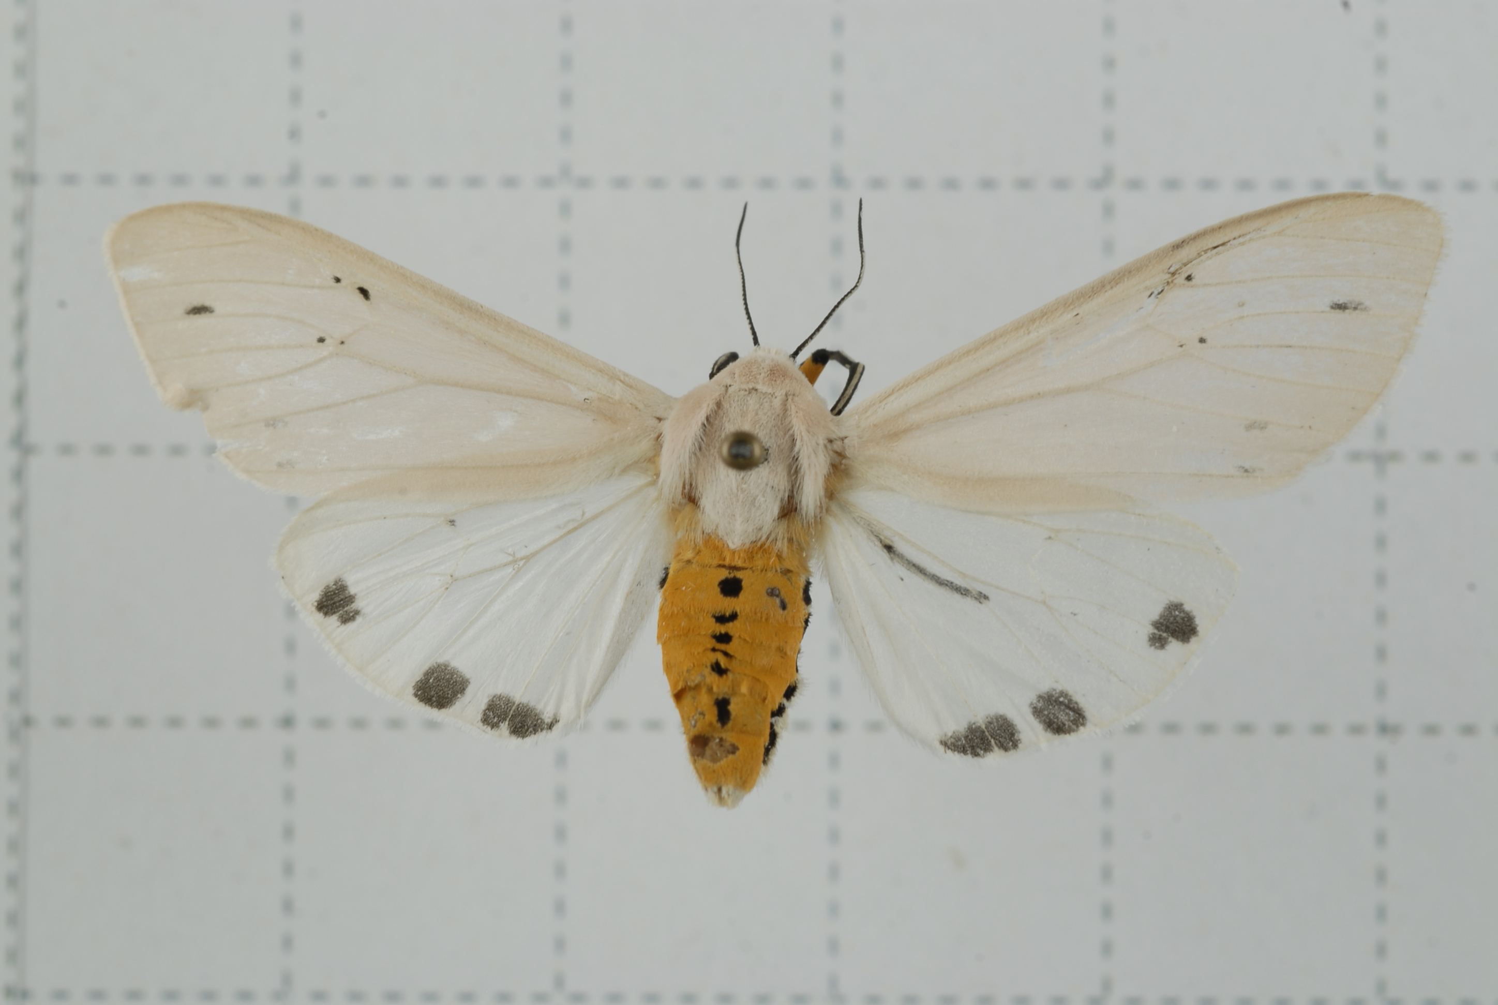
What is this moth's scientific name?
Creatonotos transiens koni
